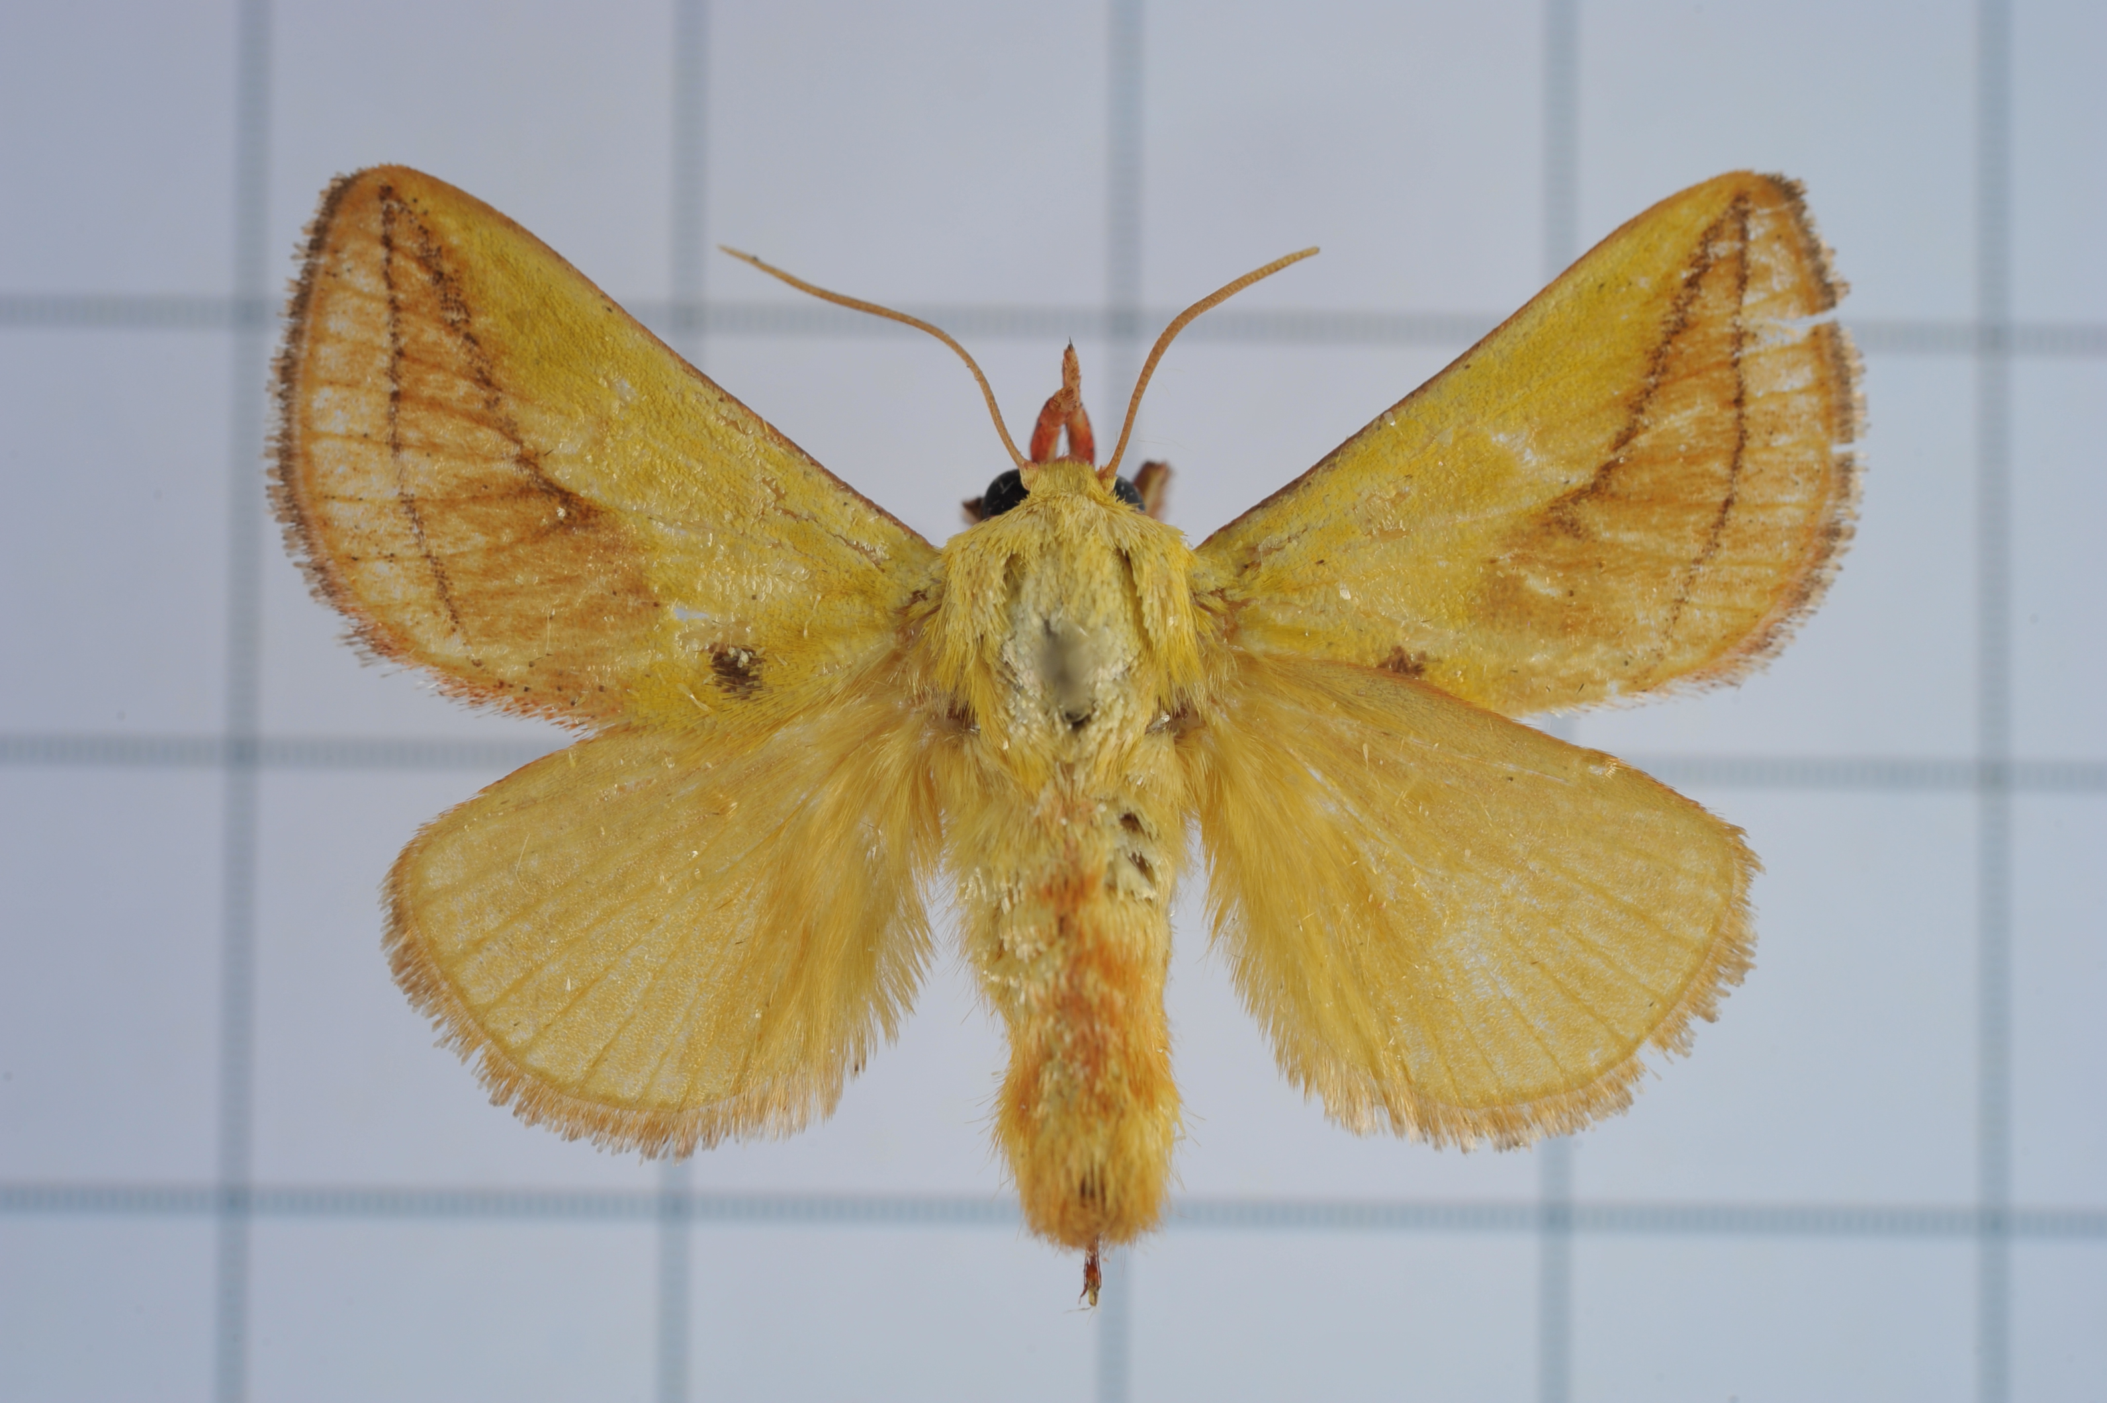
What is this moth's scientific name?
Monema rubriceps
